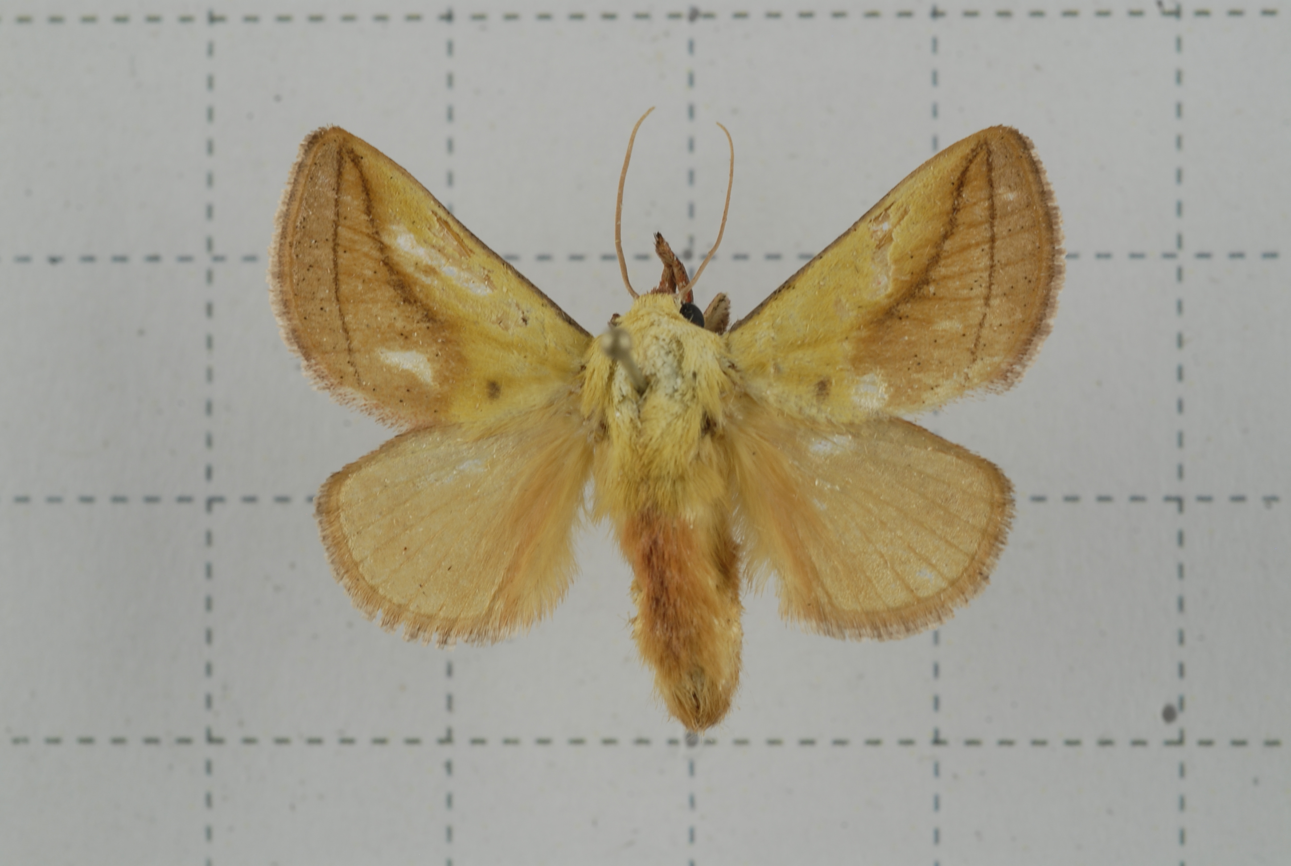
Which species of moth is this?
Monema rubriceps
